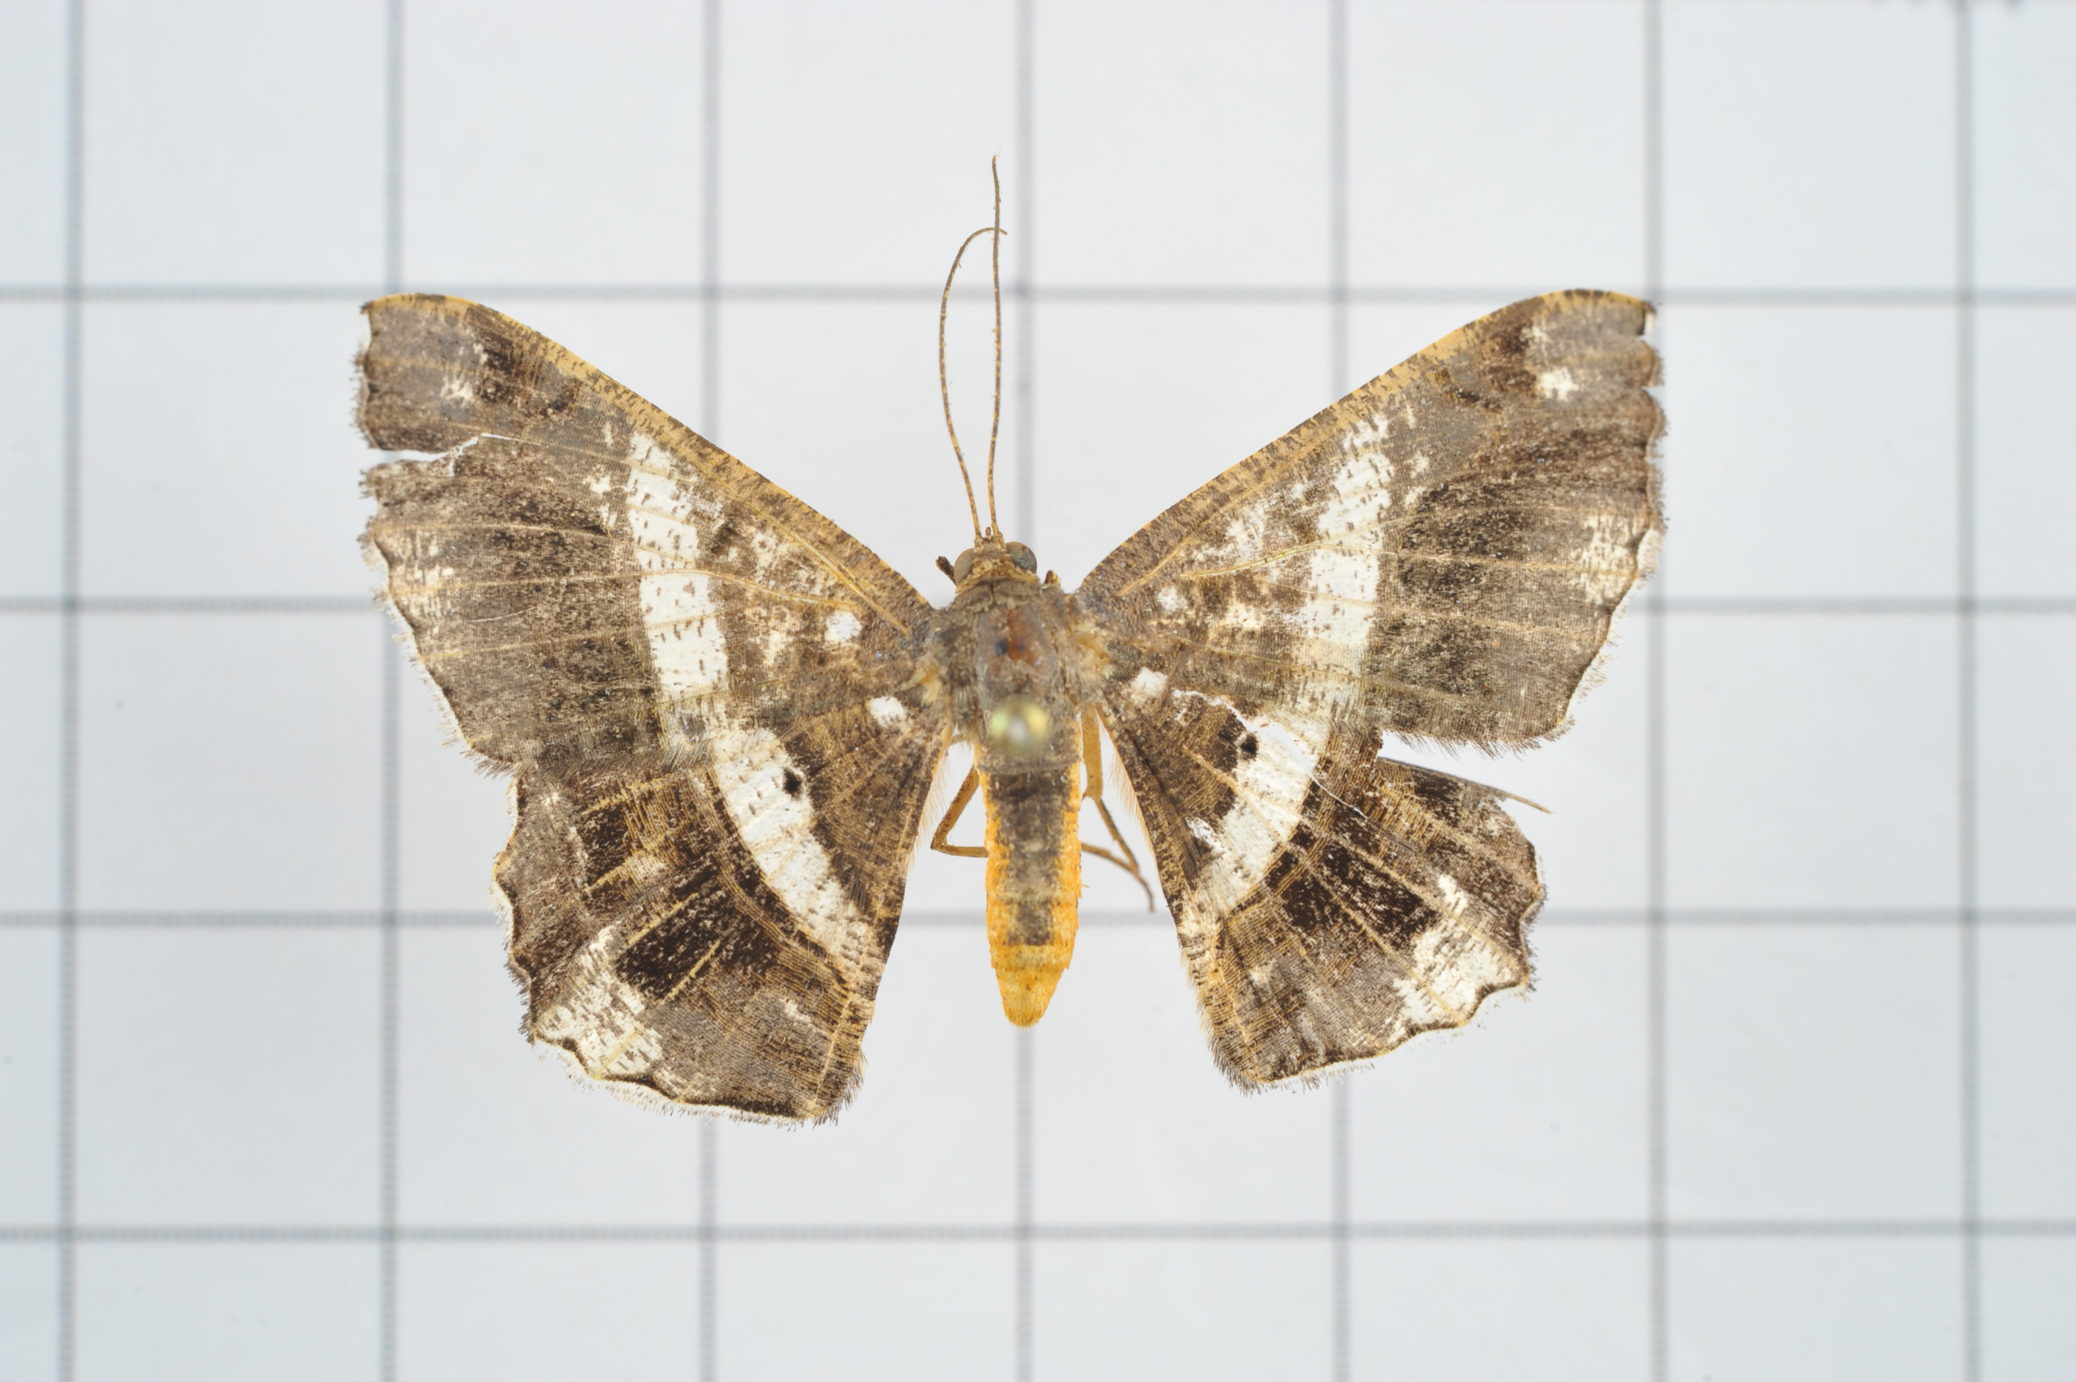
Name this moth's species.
Chiasmia eleonora eleonora
